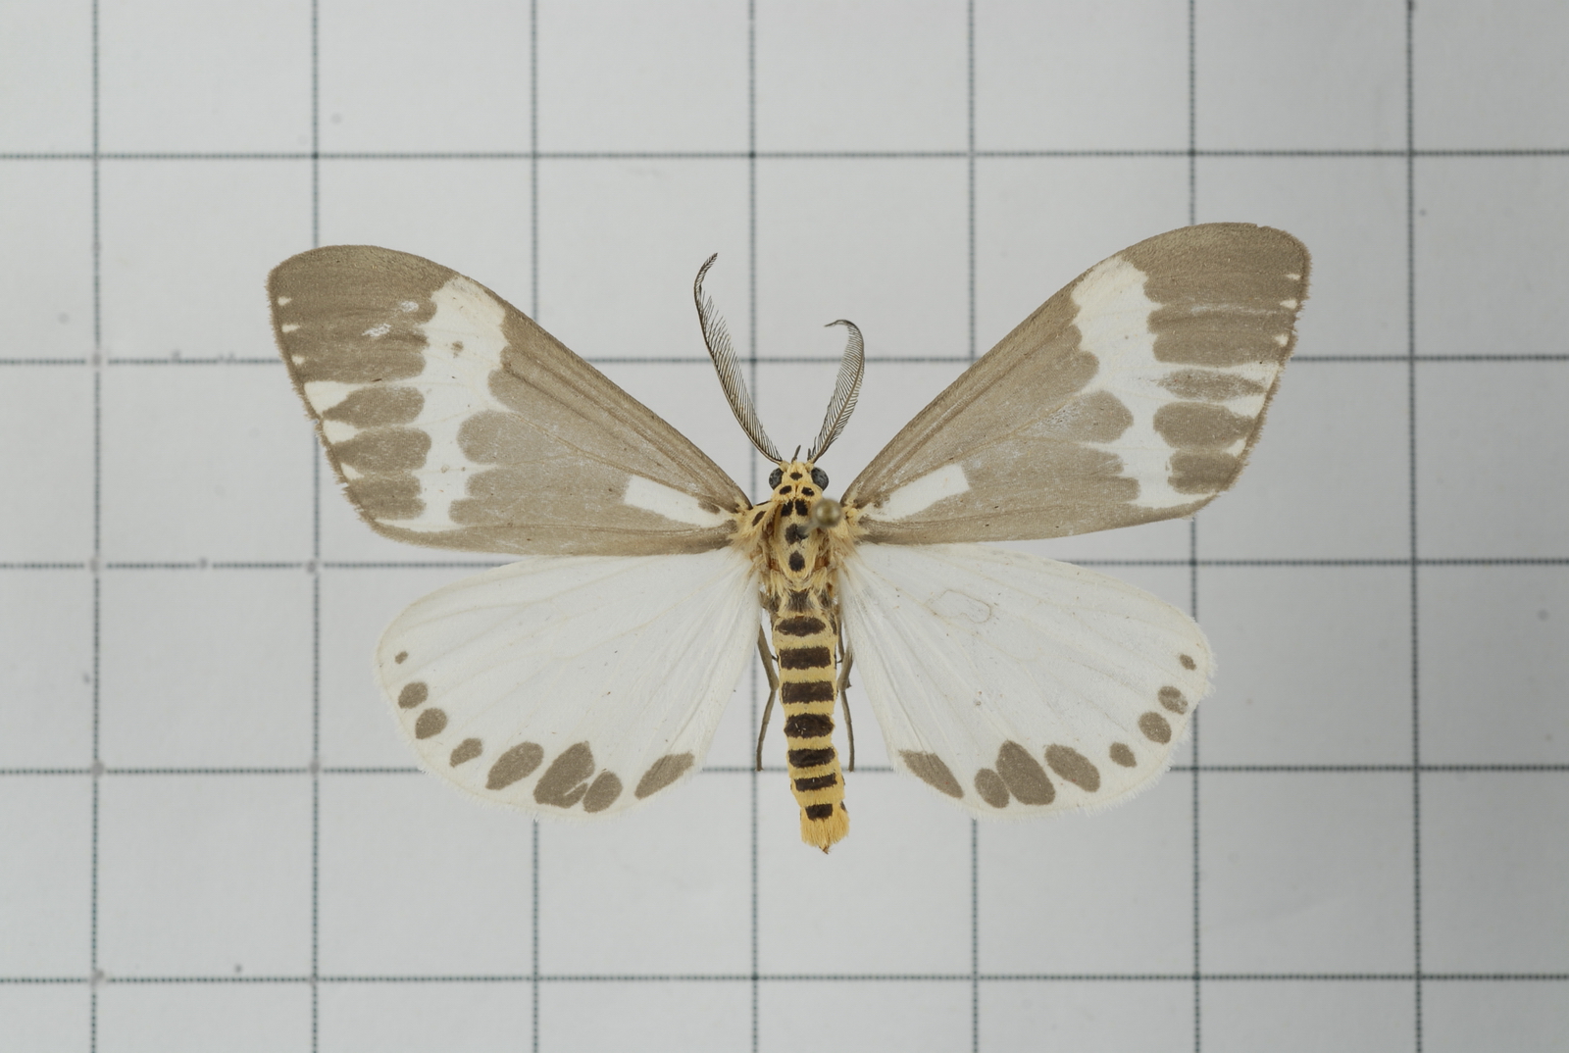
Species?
Nyctemera albofasciata
